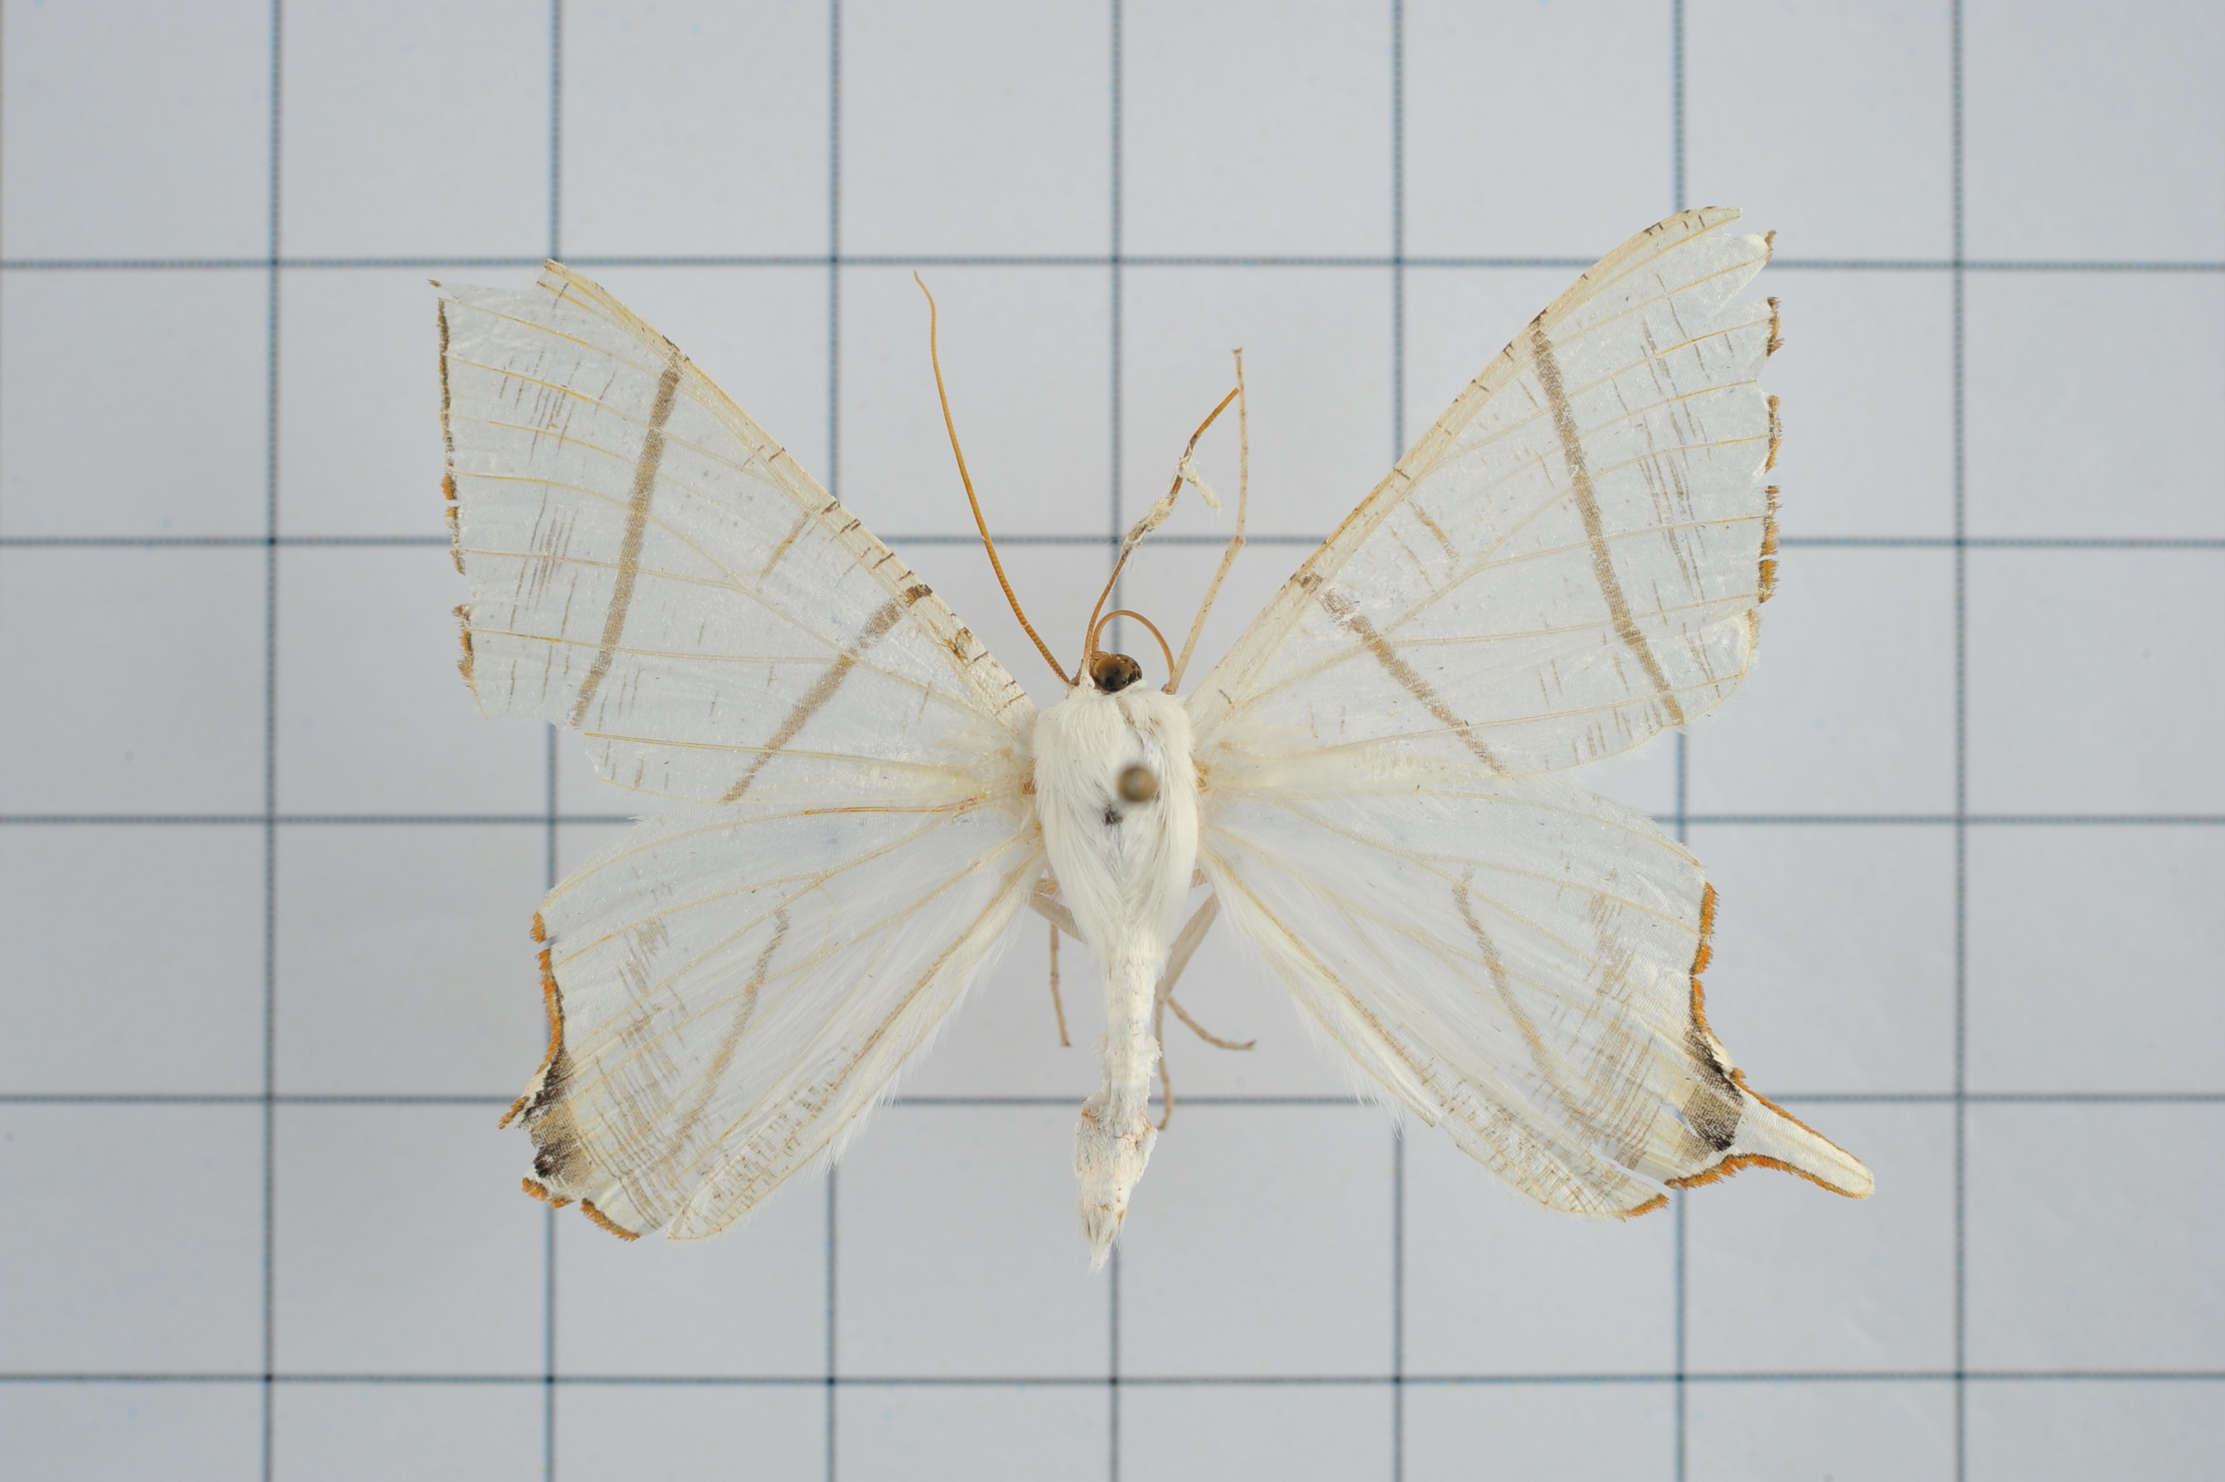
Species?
Ourapteryx clara formosana
